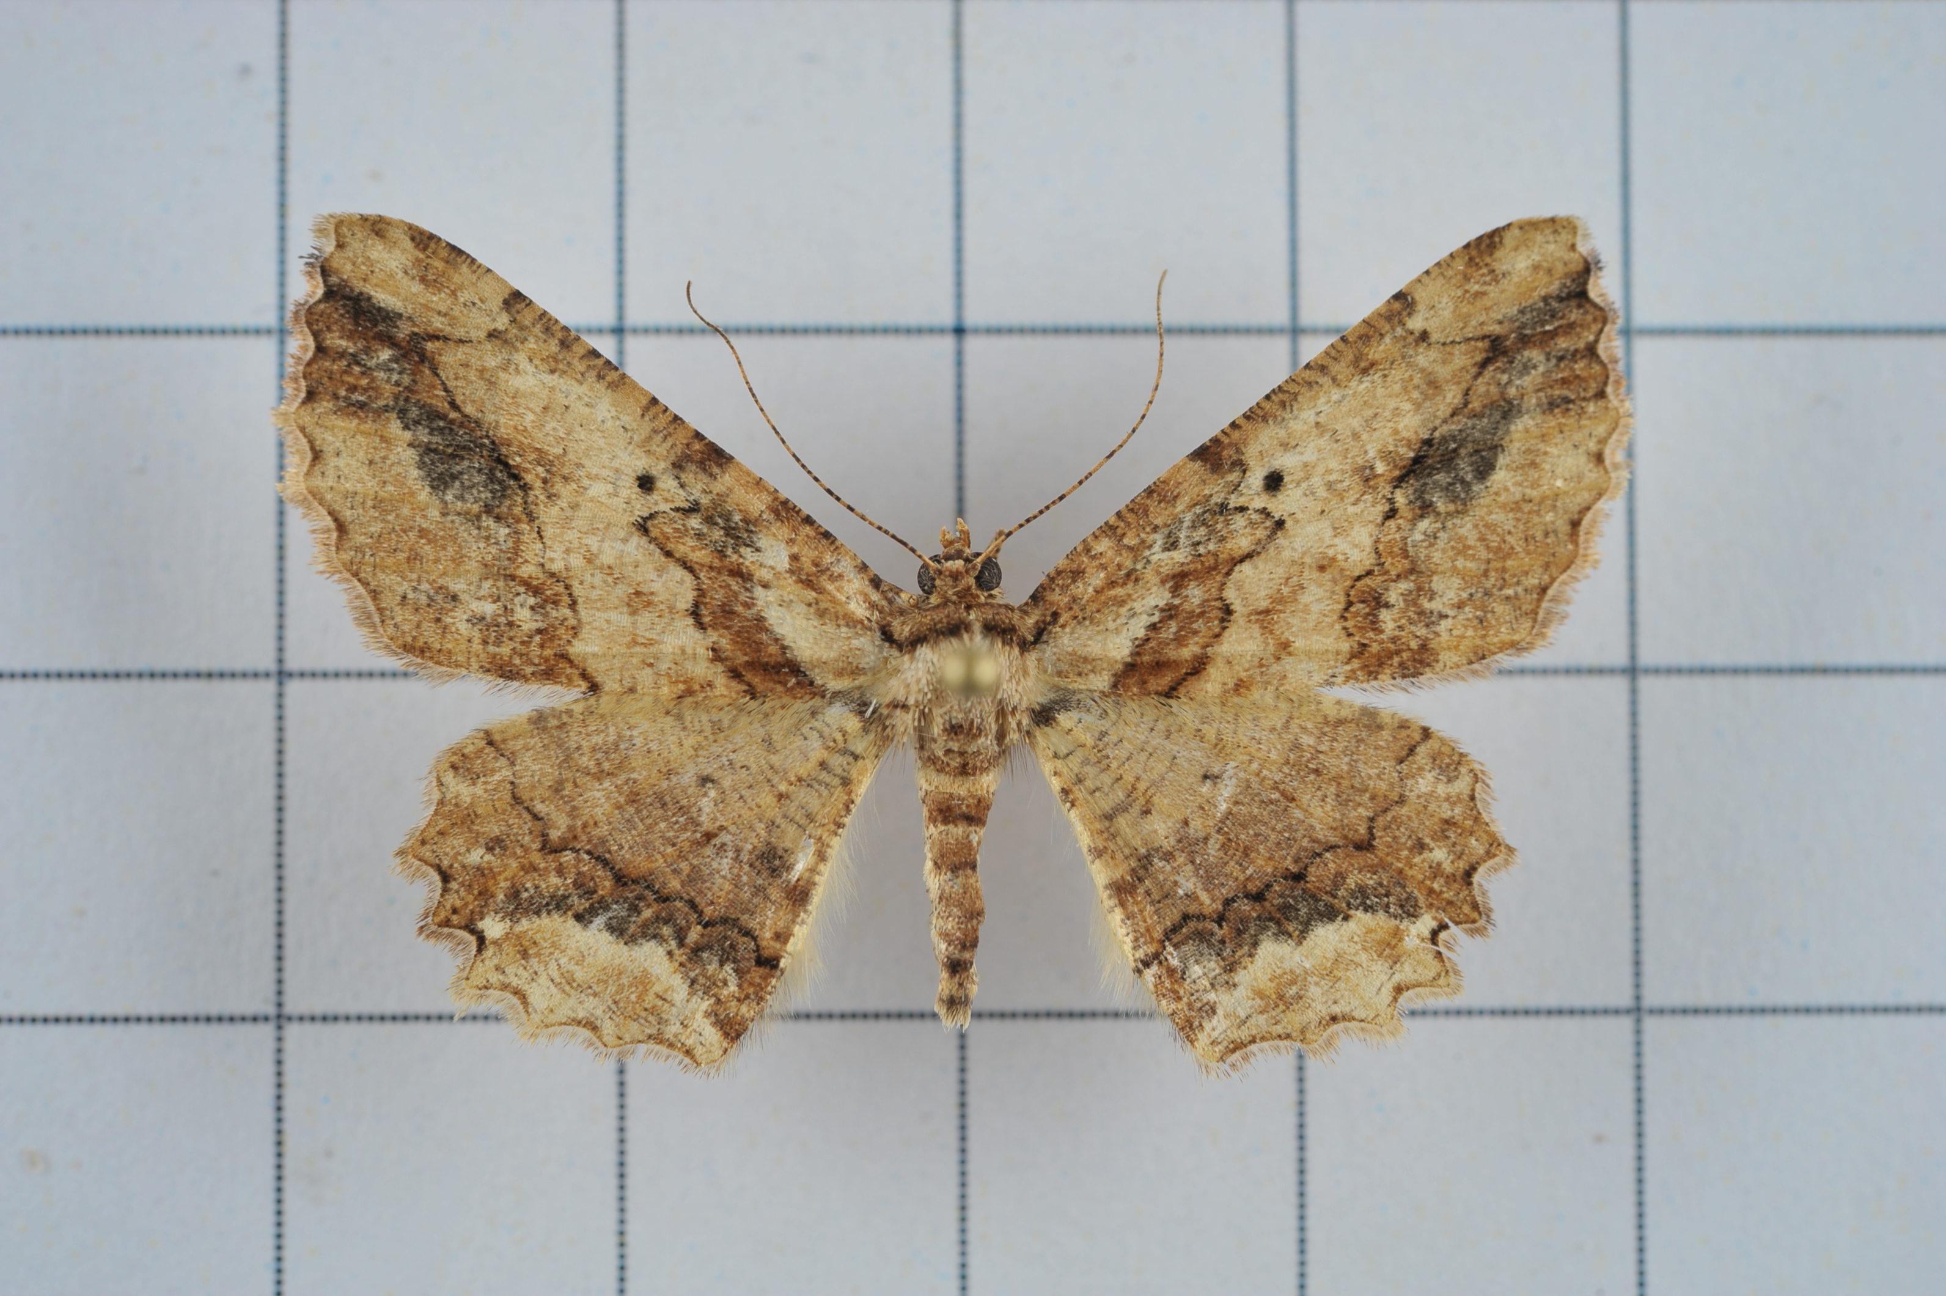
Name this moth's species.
Menophra anaplagiata
